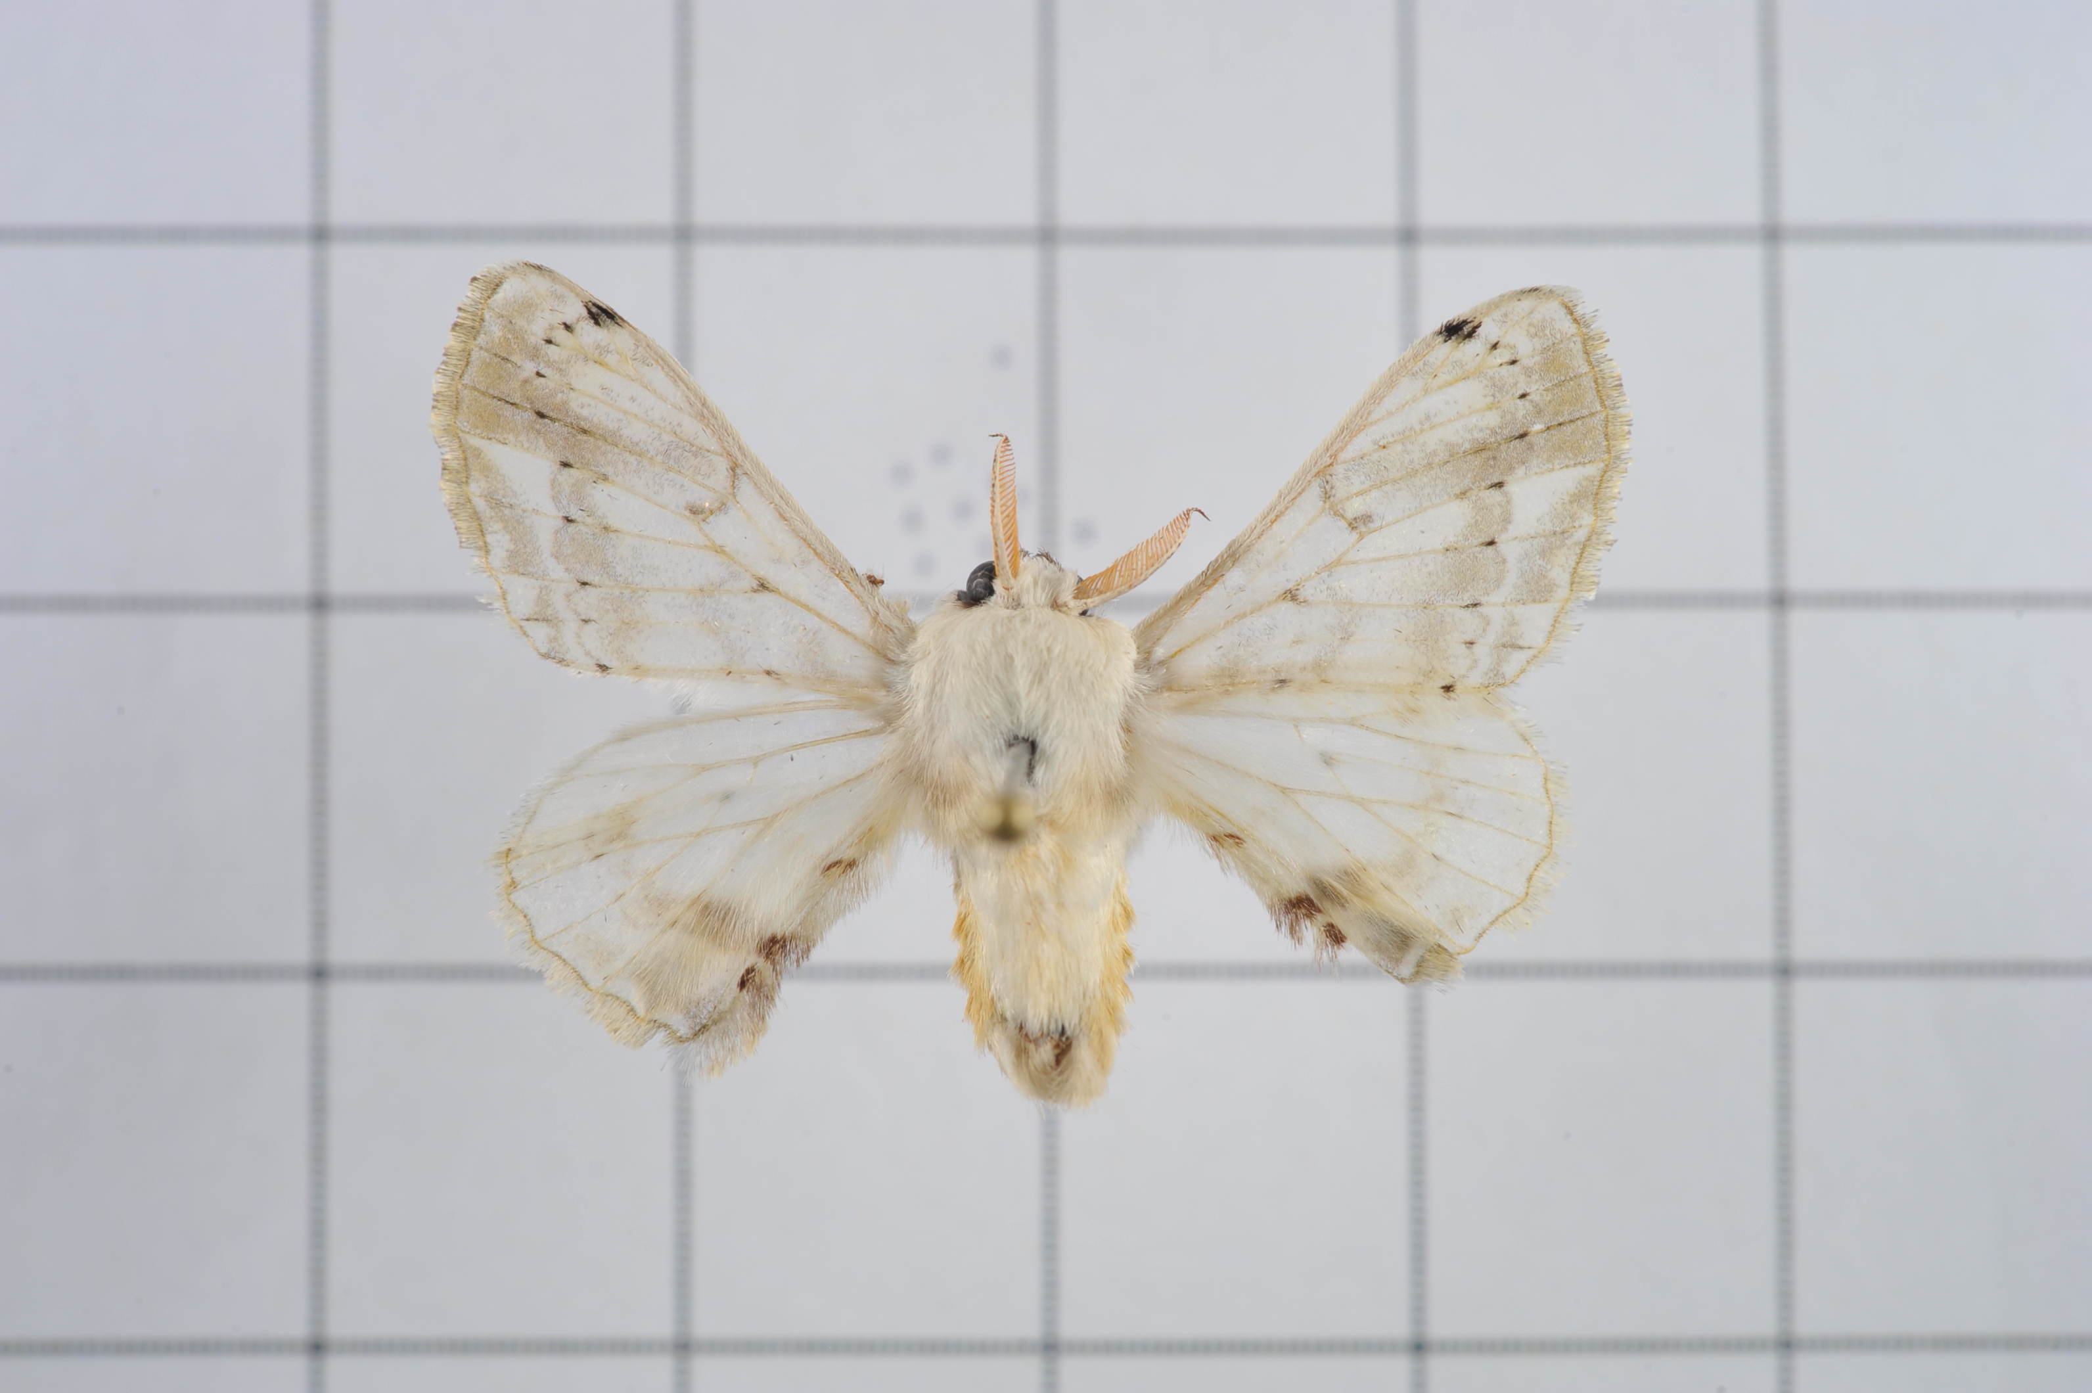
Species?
Ernolatia moorei
